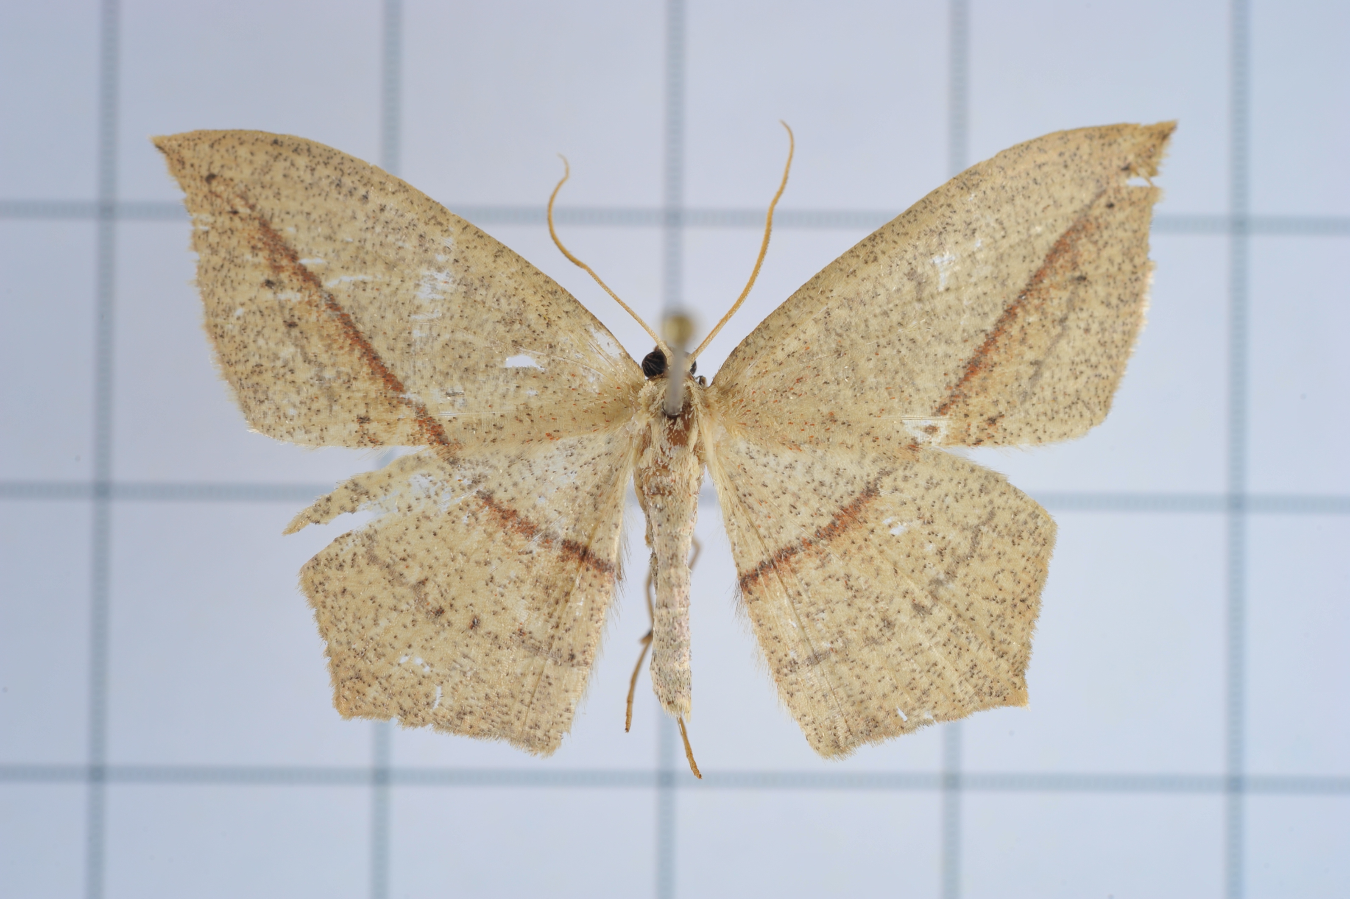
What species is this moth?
Timandra stueningi
